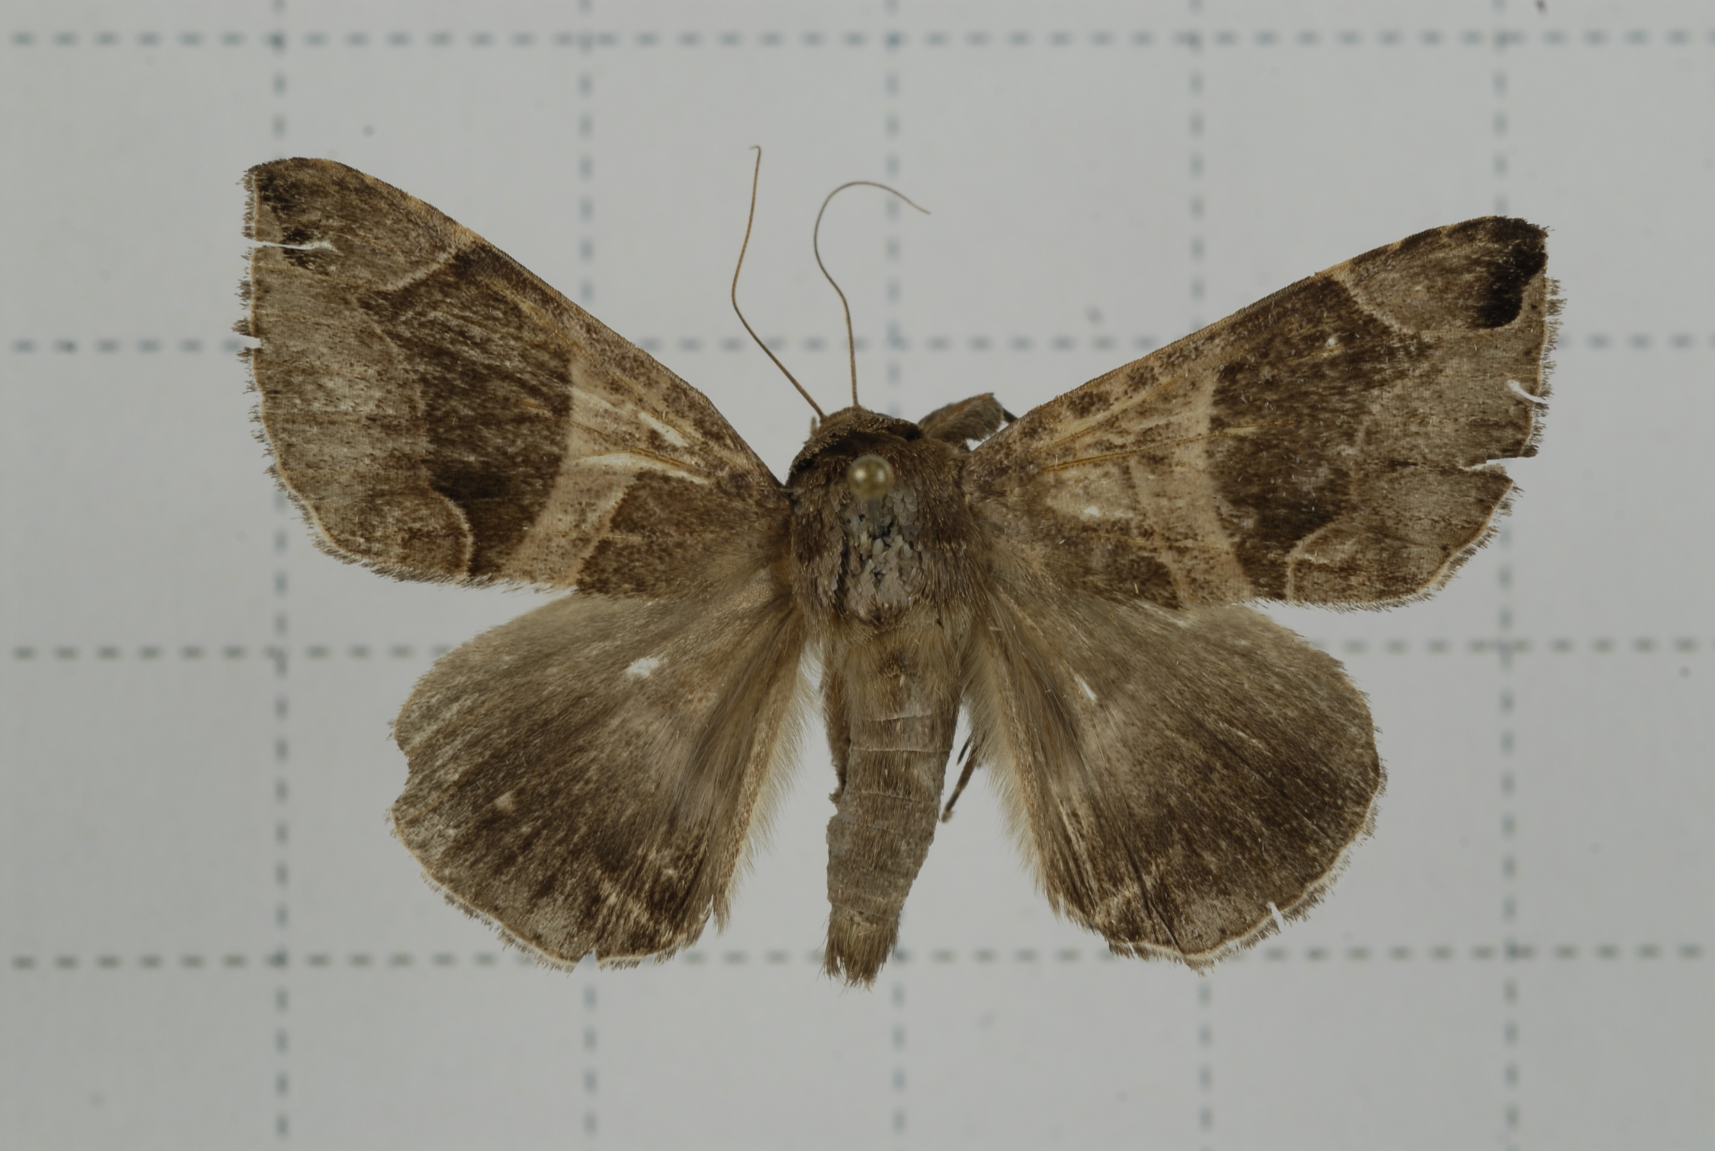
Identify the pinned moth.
Bastilla joviana joviana
